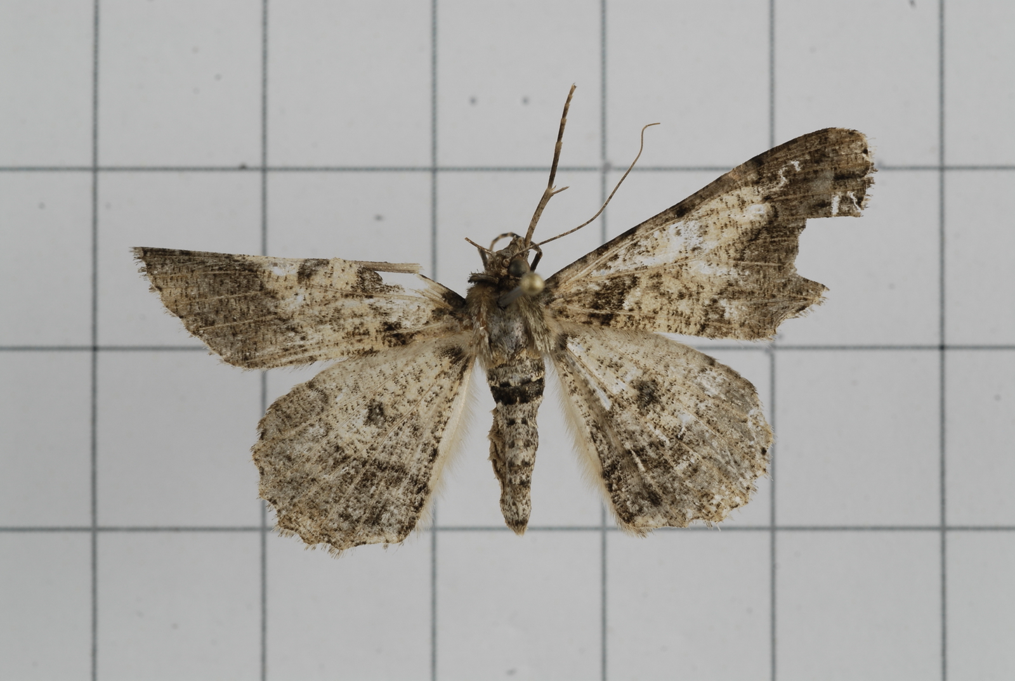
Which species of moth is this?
Cleora alienaria
